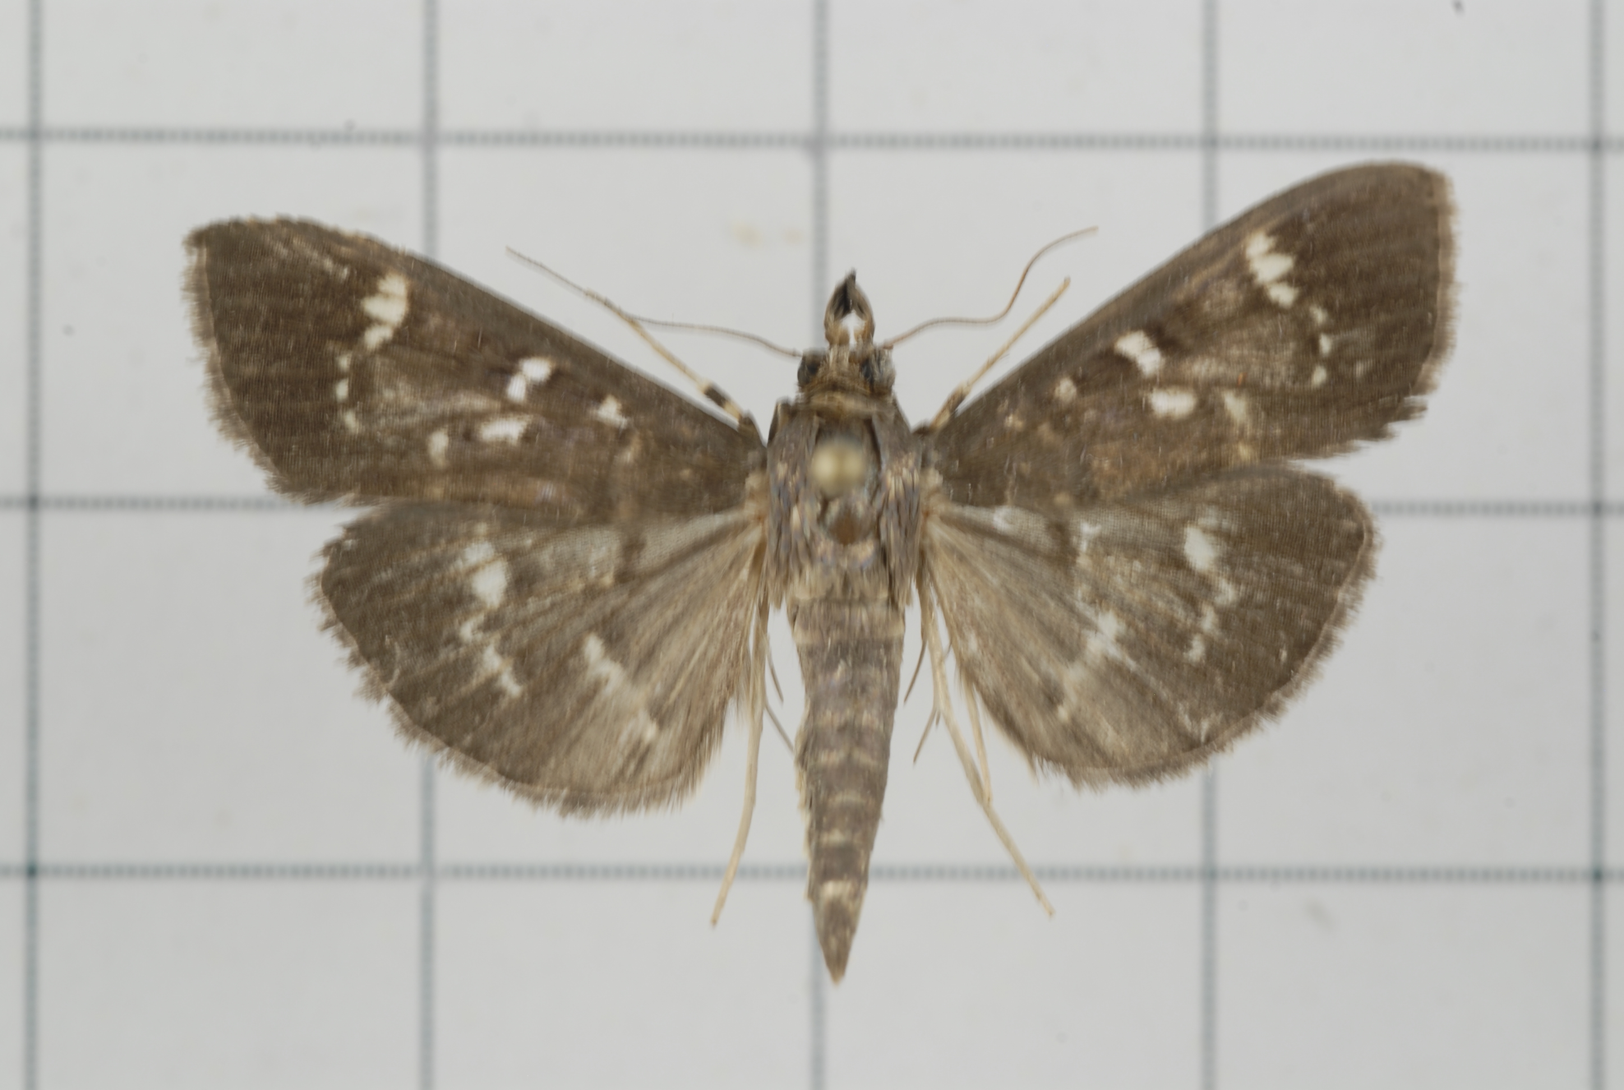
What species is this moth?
Prorodes mimica
